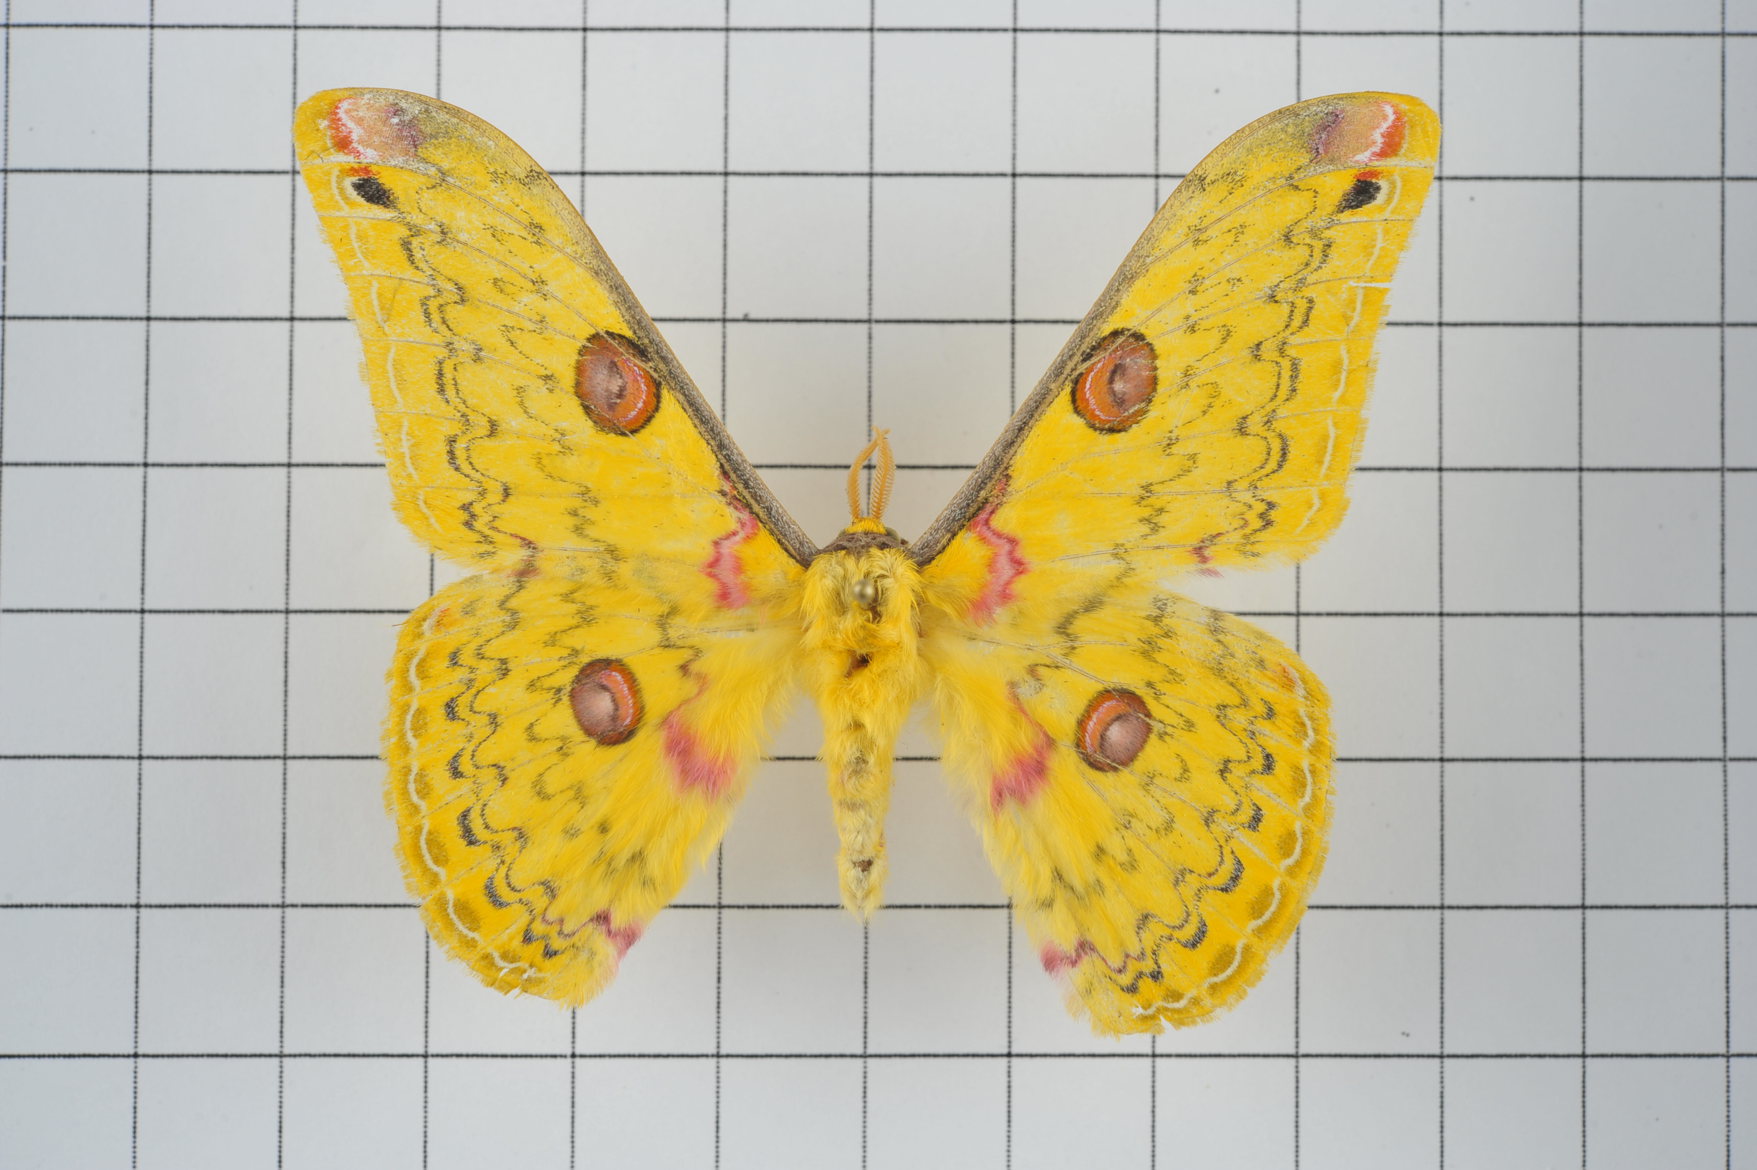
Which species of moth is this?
Loepa formosensis
